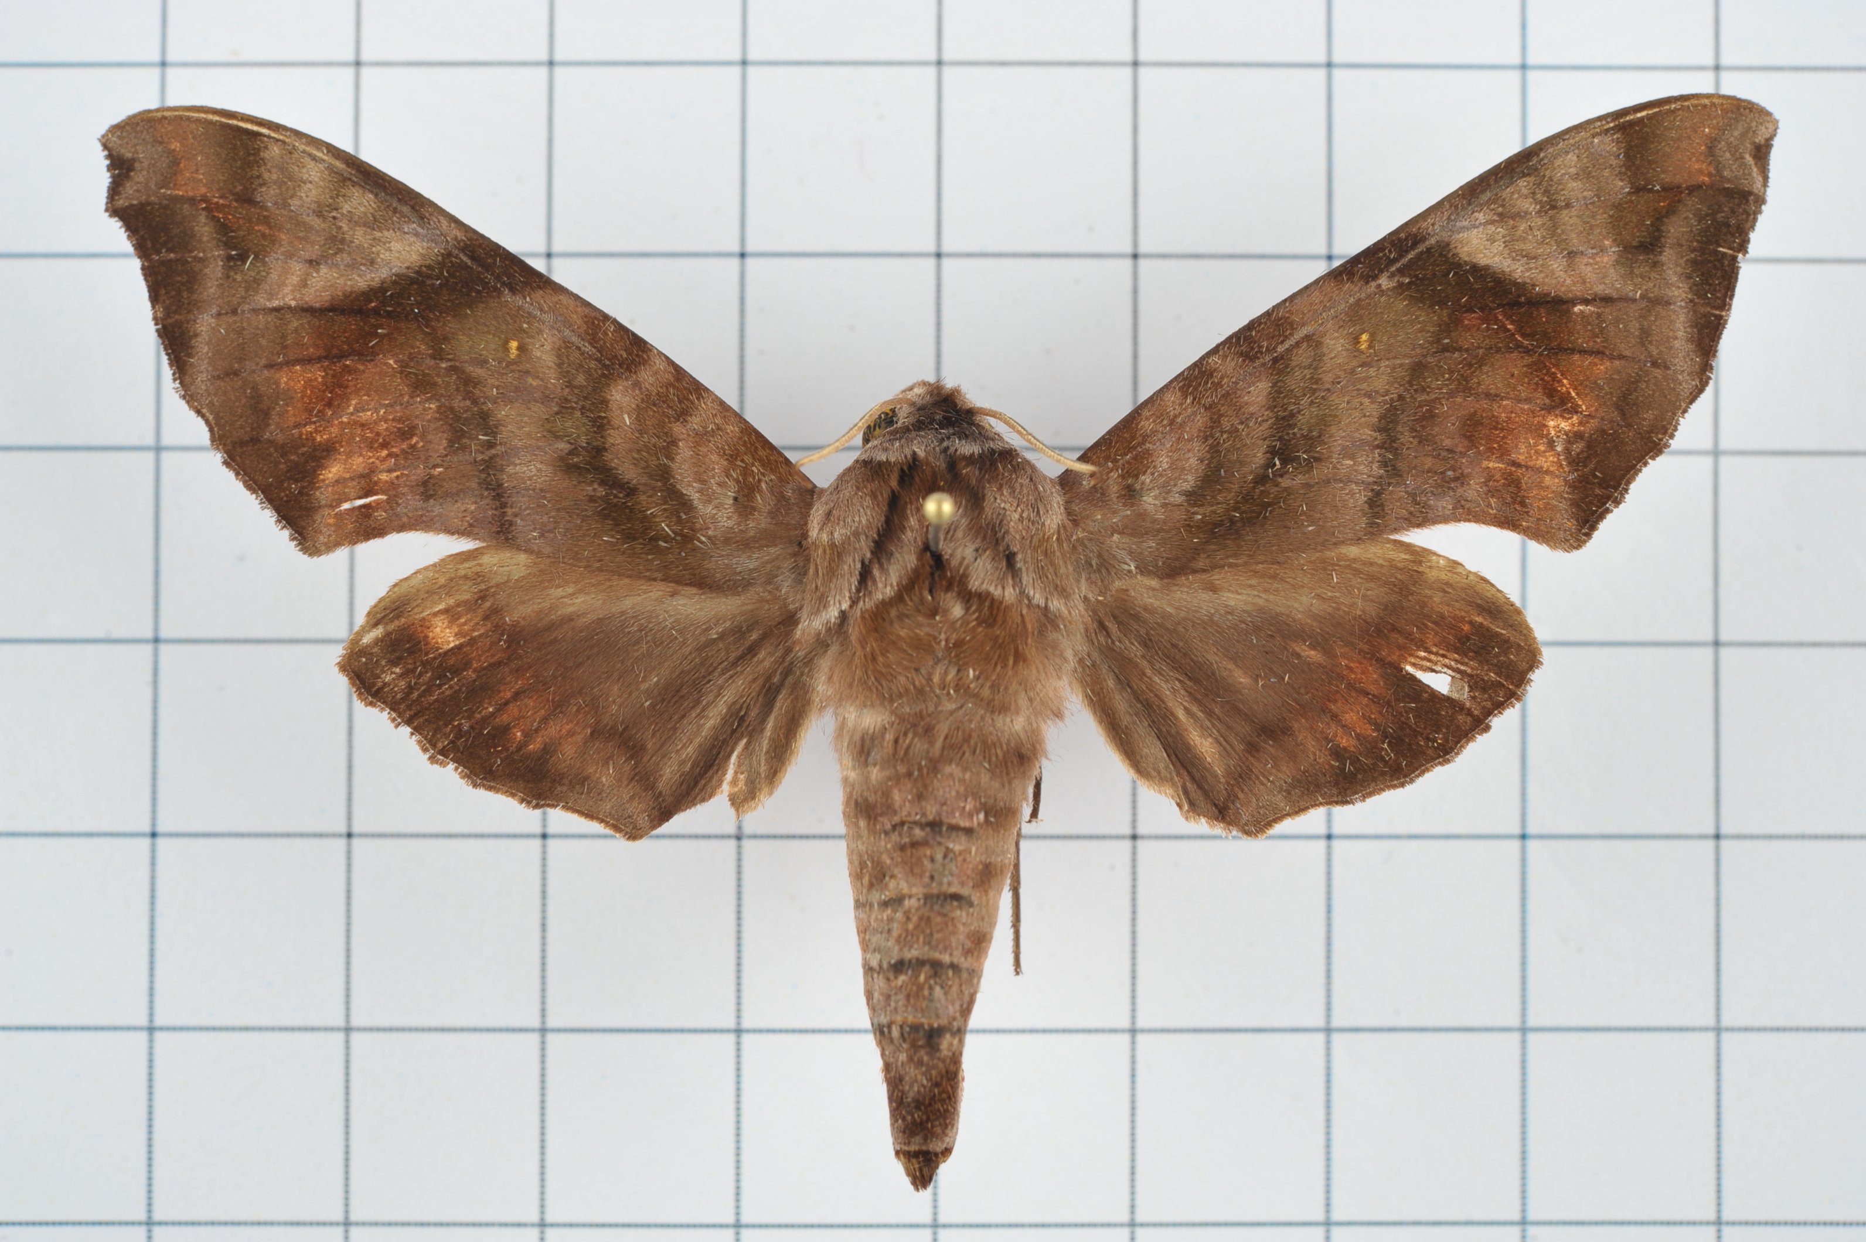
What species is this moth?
Acosmeryx castanea
